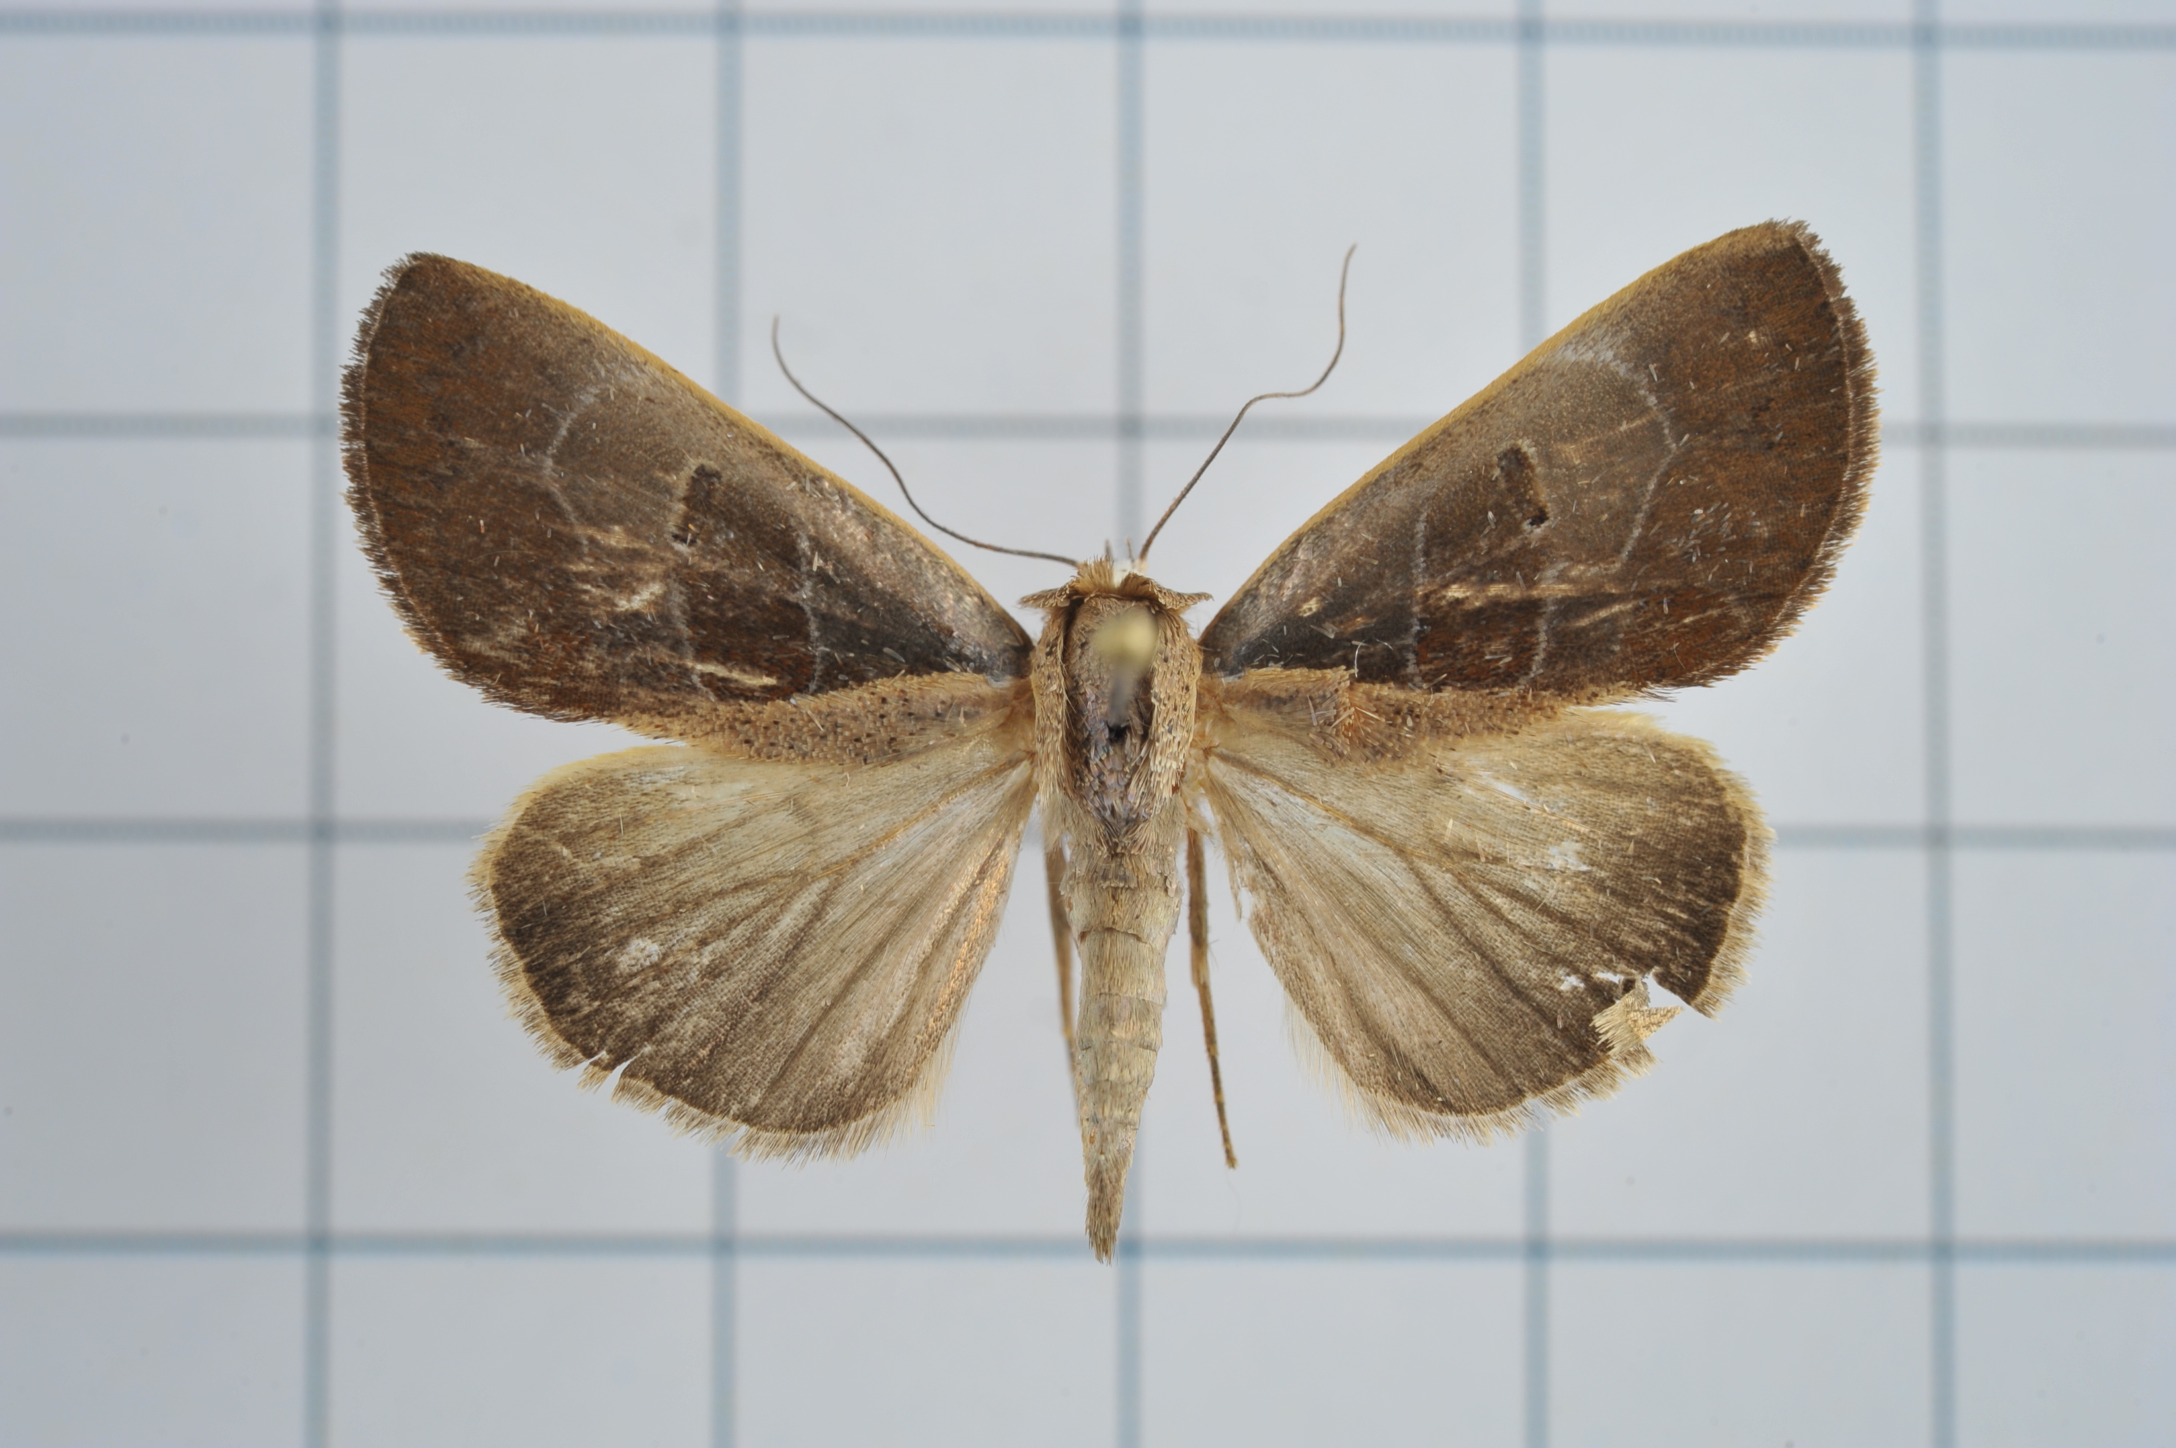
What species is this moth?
Westermannia elliptica elliptica
